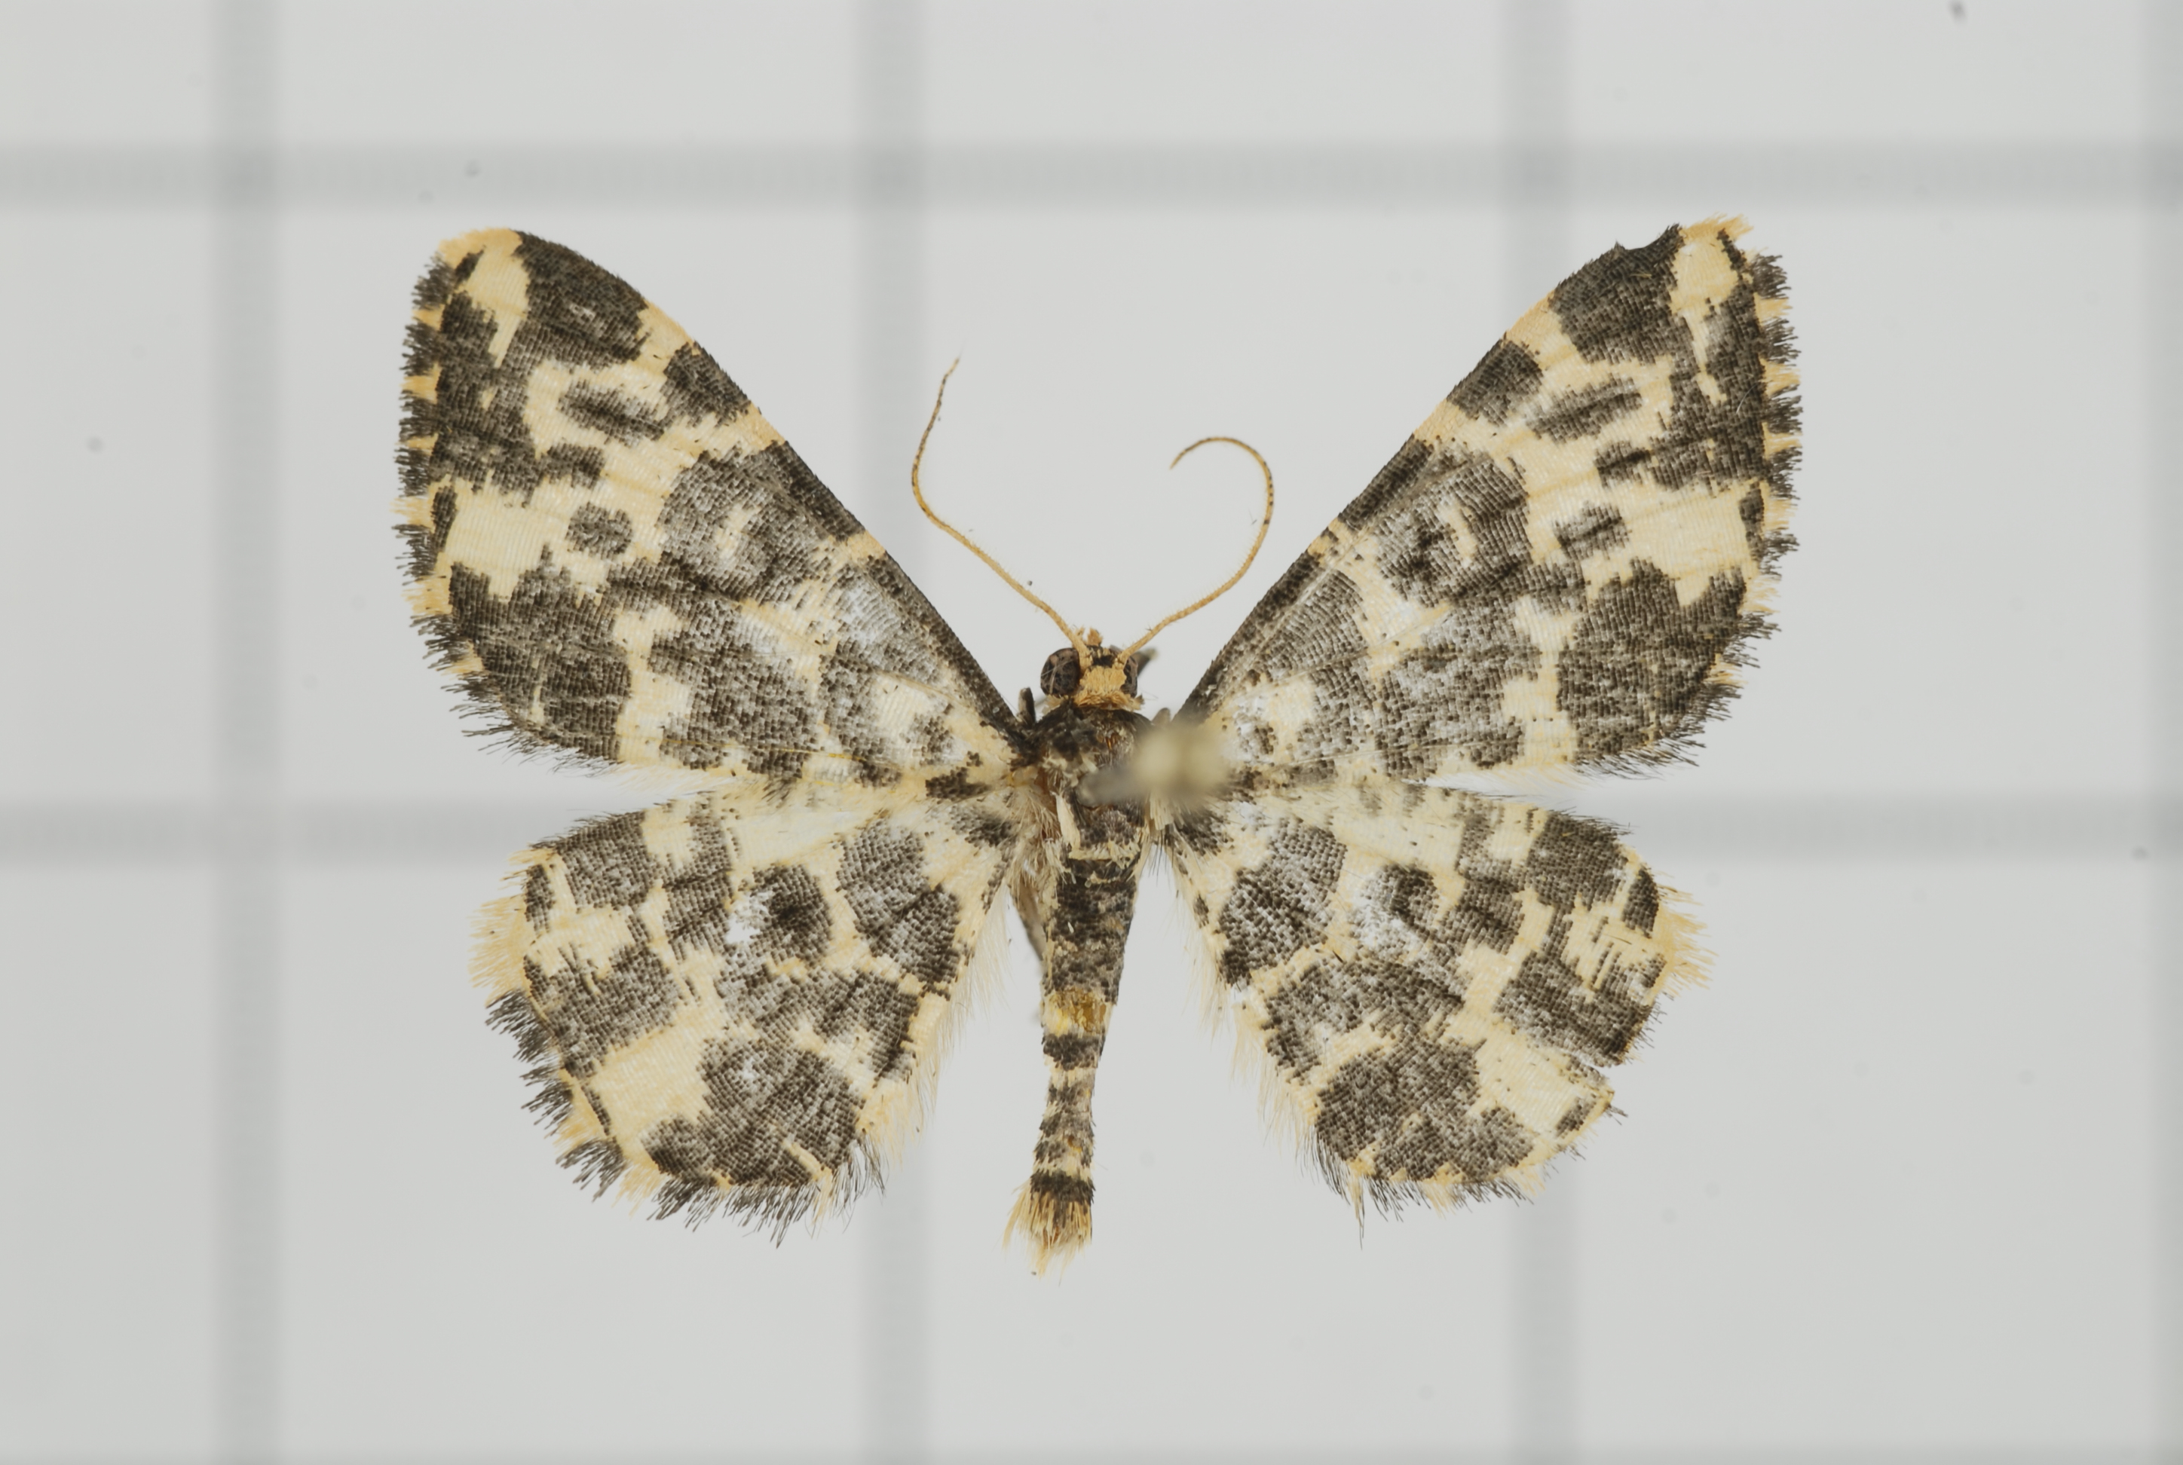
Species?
Monocerotesa abraxides
